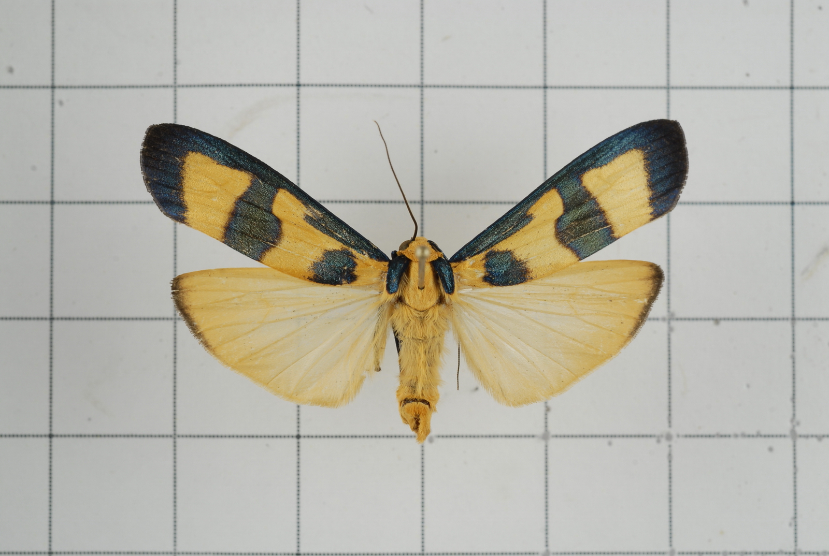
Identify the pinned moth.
Chrysaeglia magnifica
